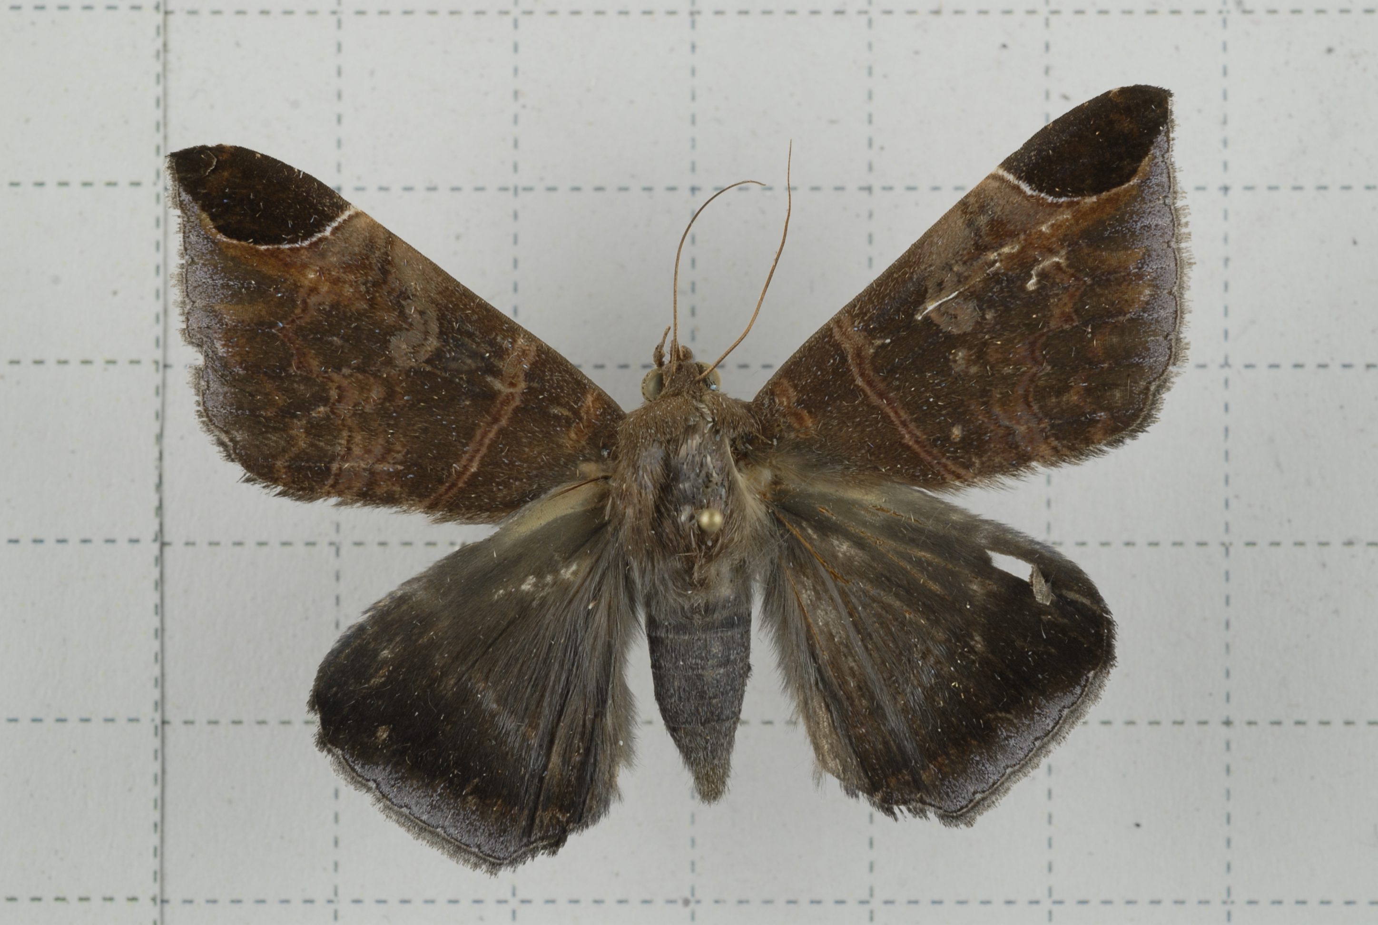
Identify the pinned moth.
Pindara illibata
